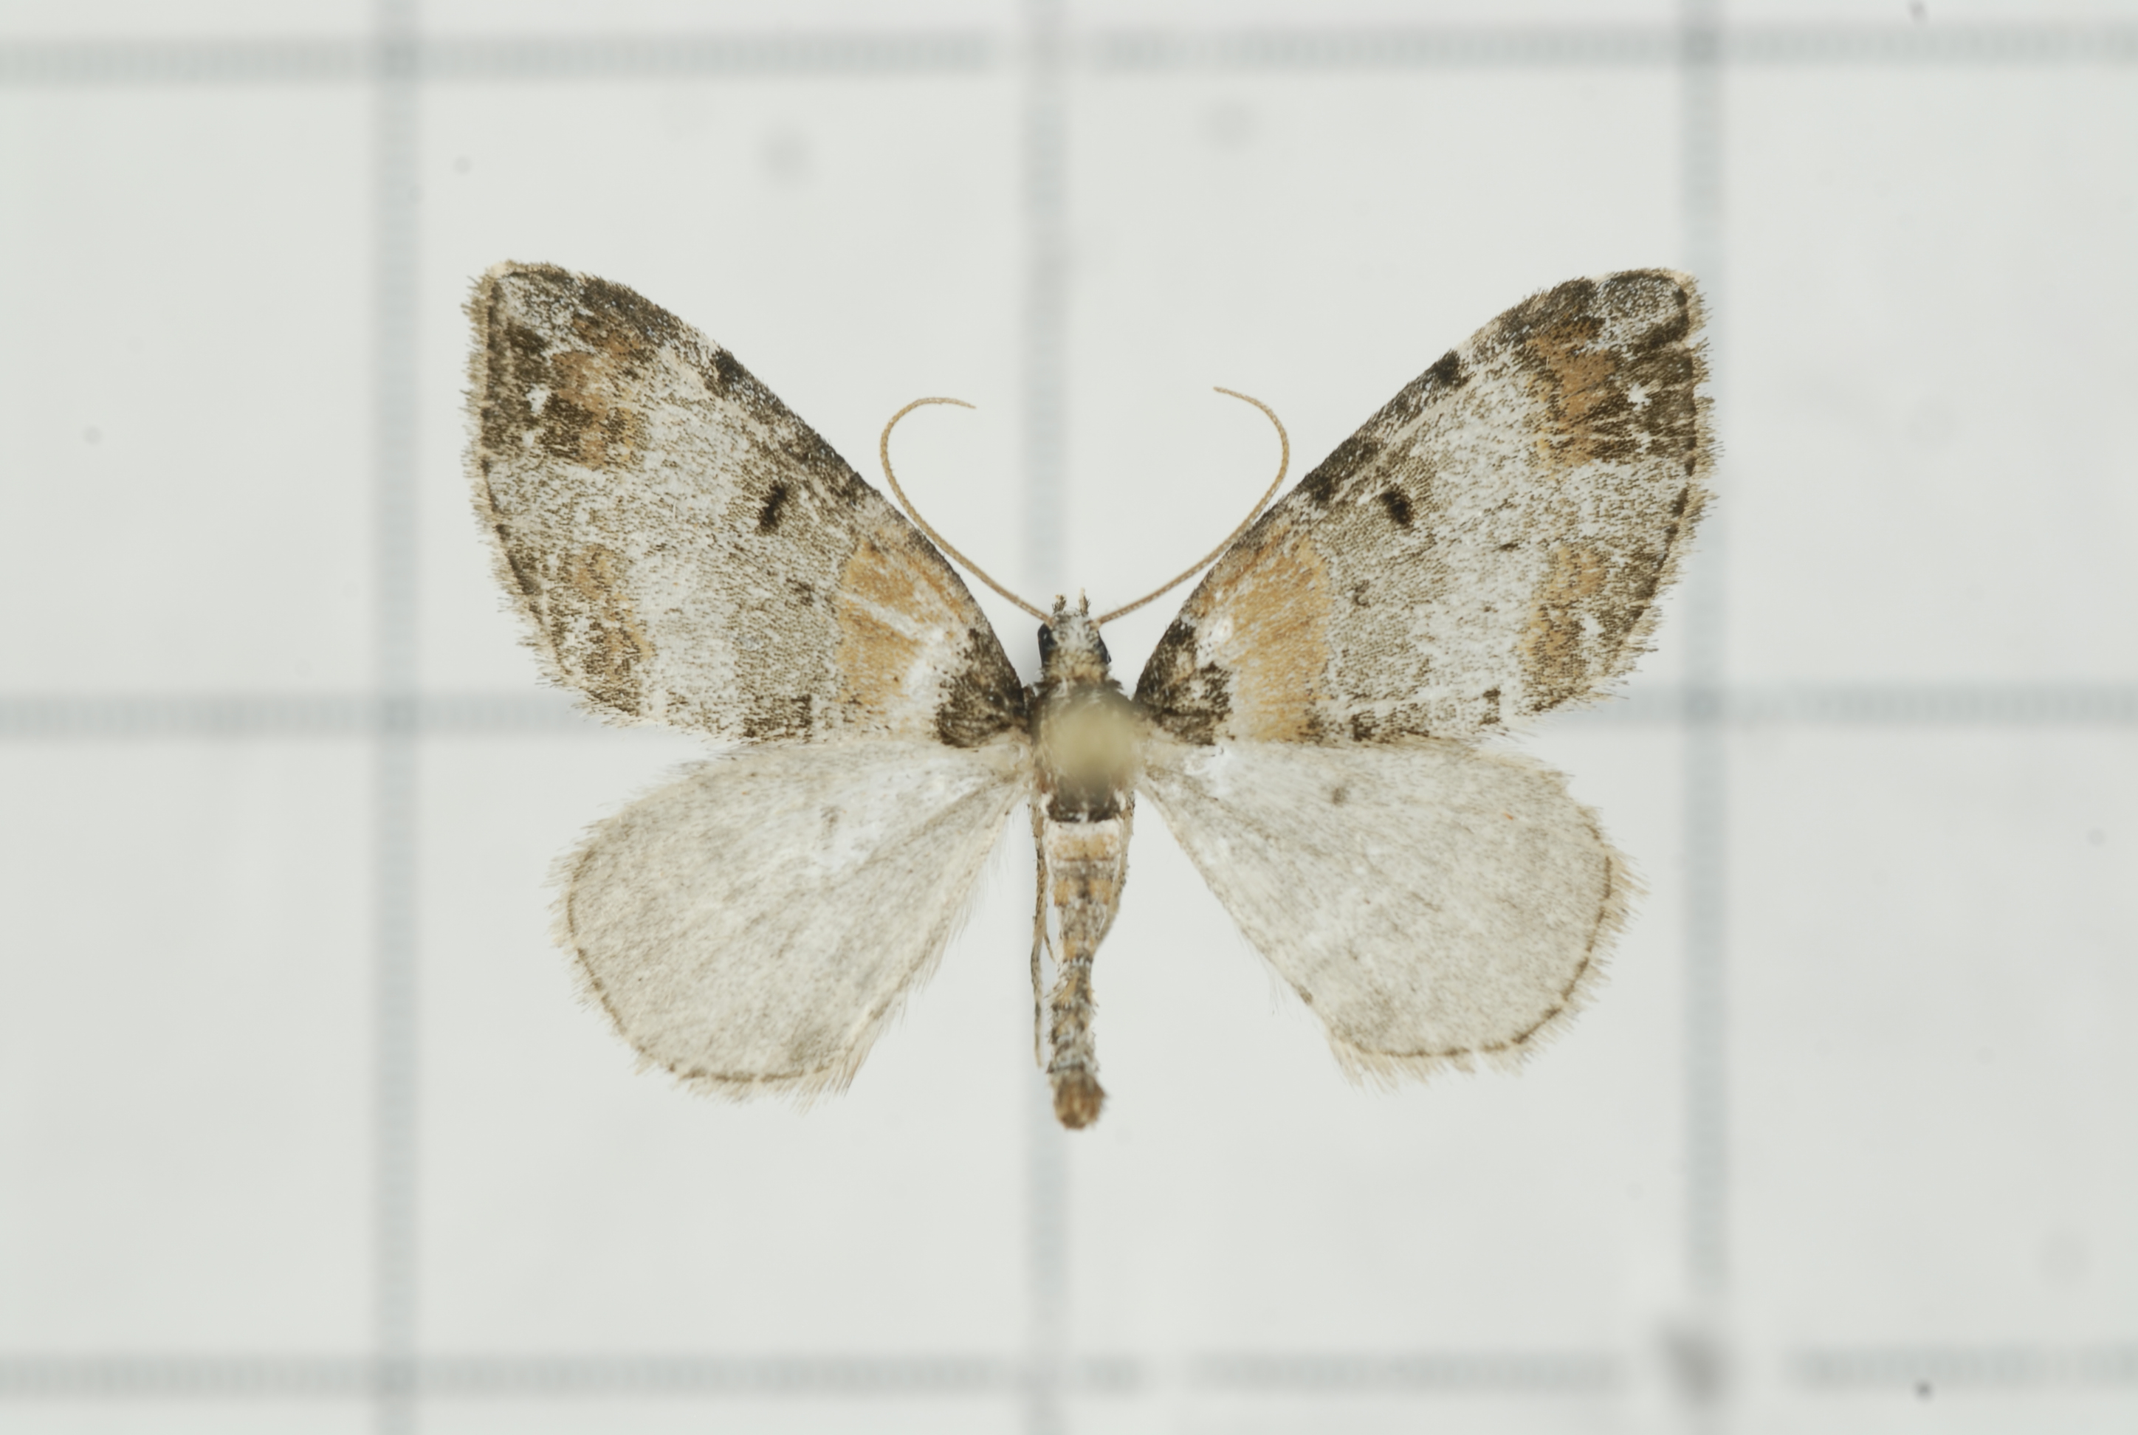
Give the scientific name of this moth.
Martania albofasciata
